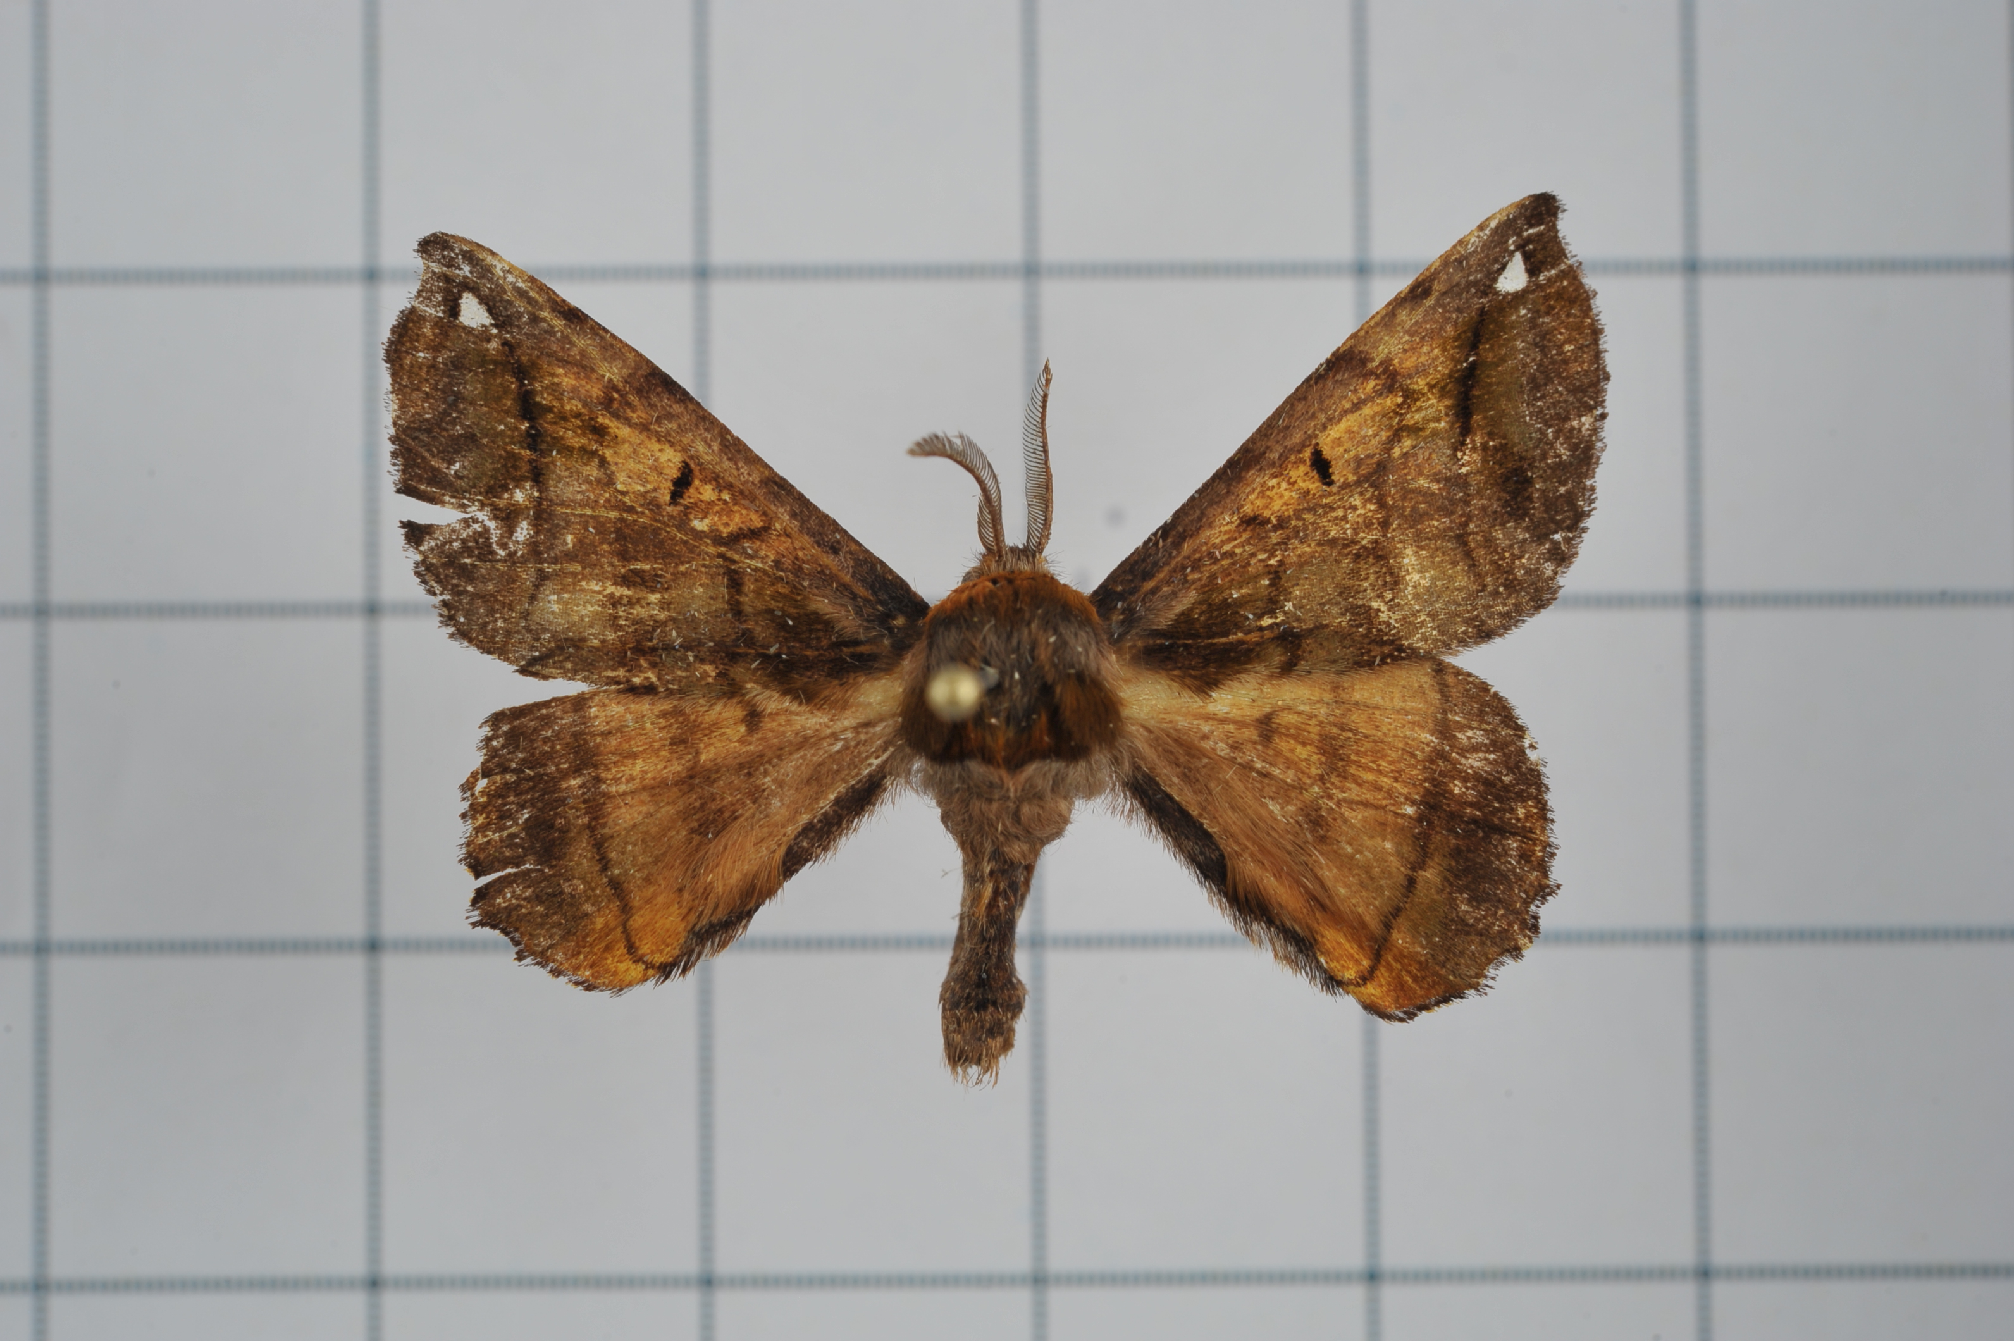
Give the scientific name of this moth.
Prismosticta fenestrata
